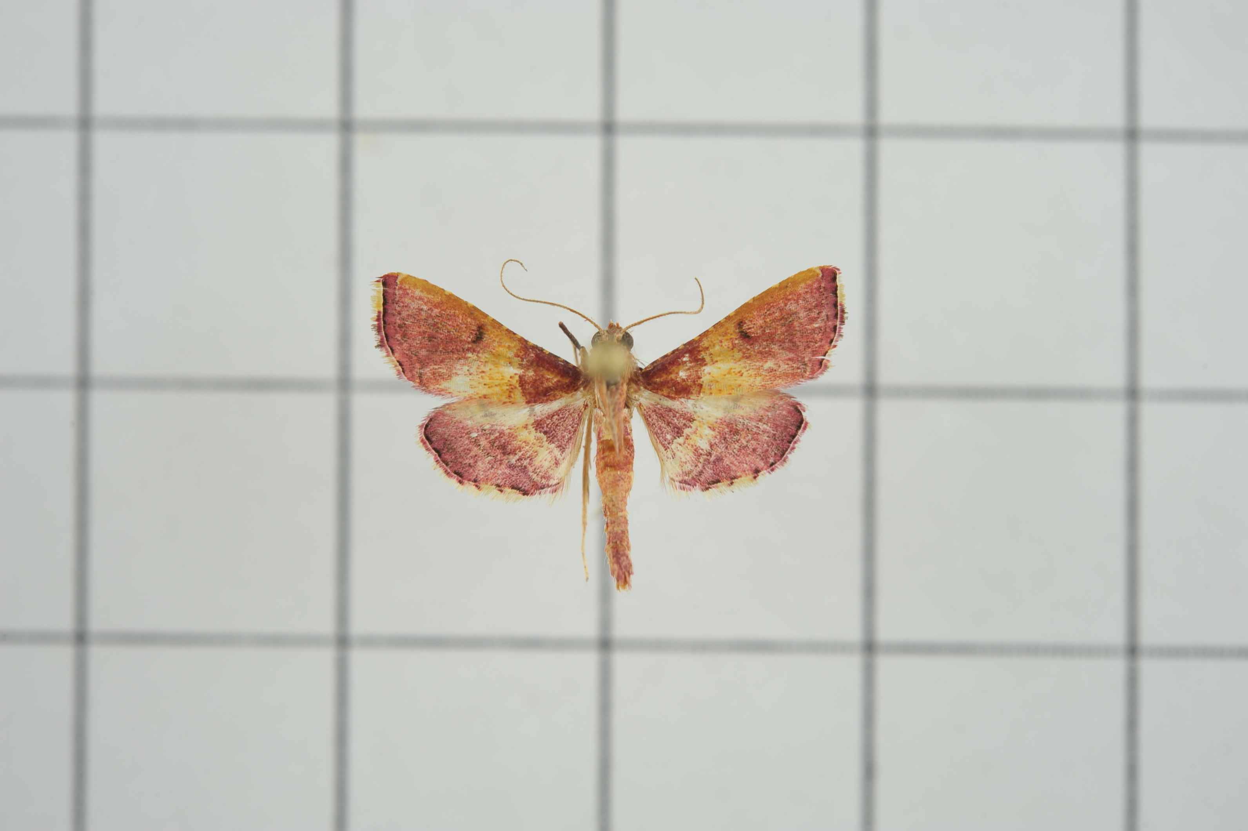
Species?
Endotricha olivacealis
